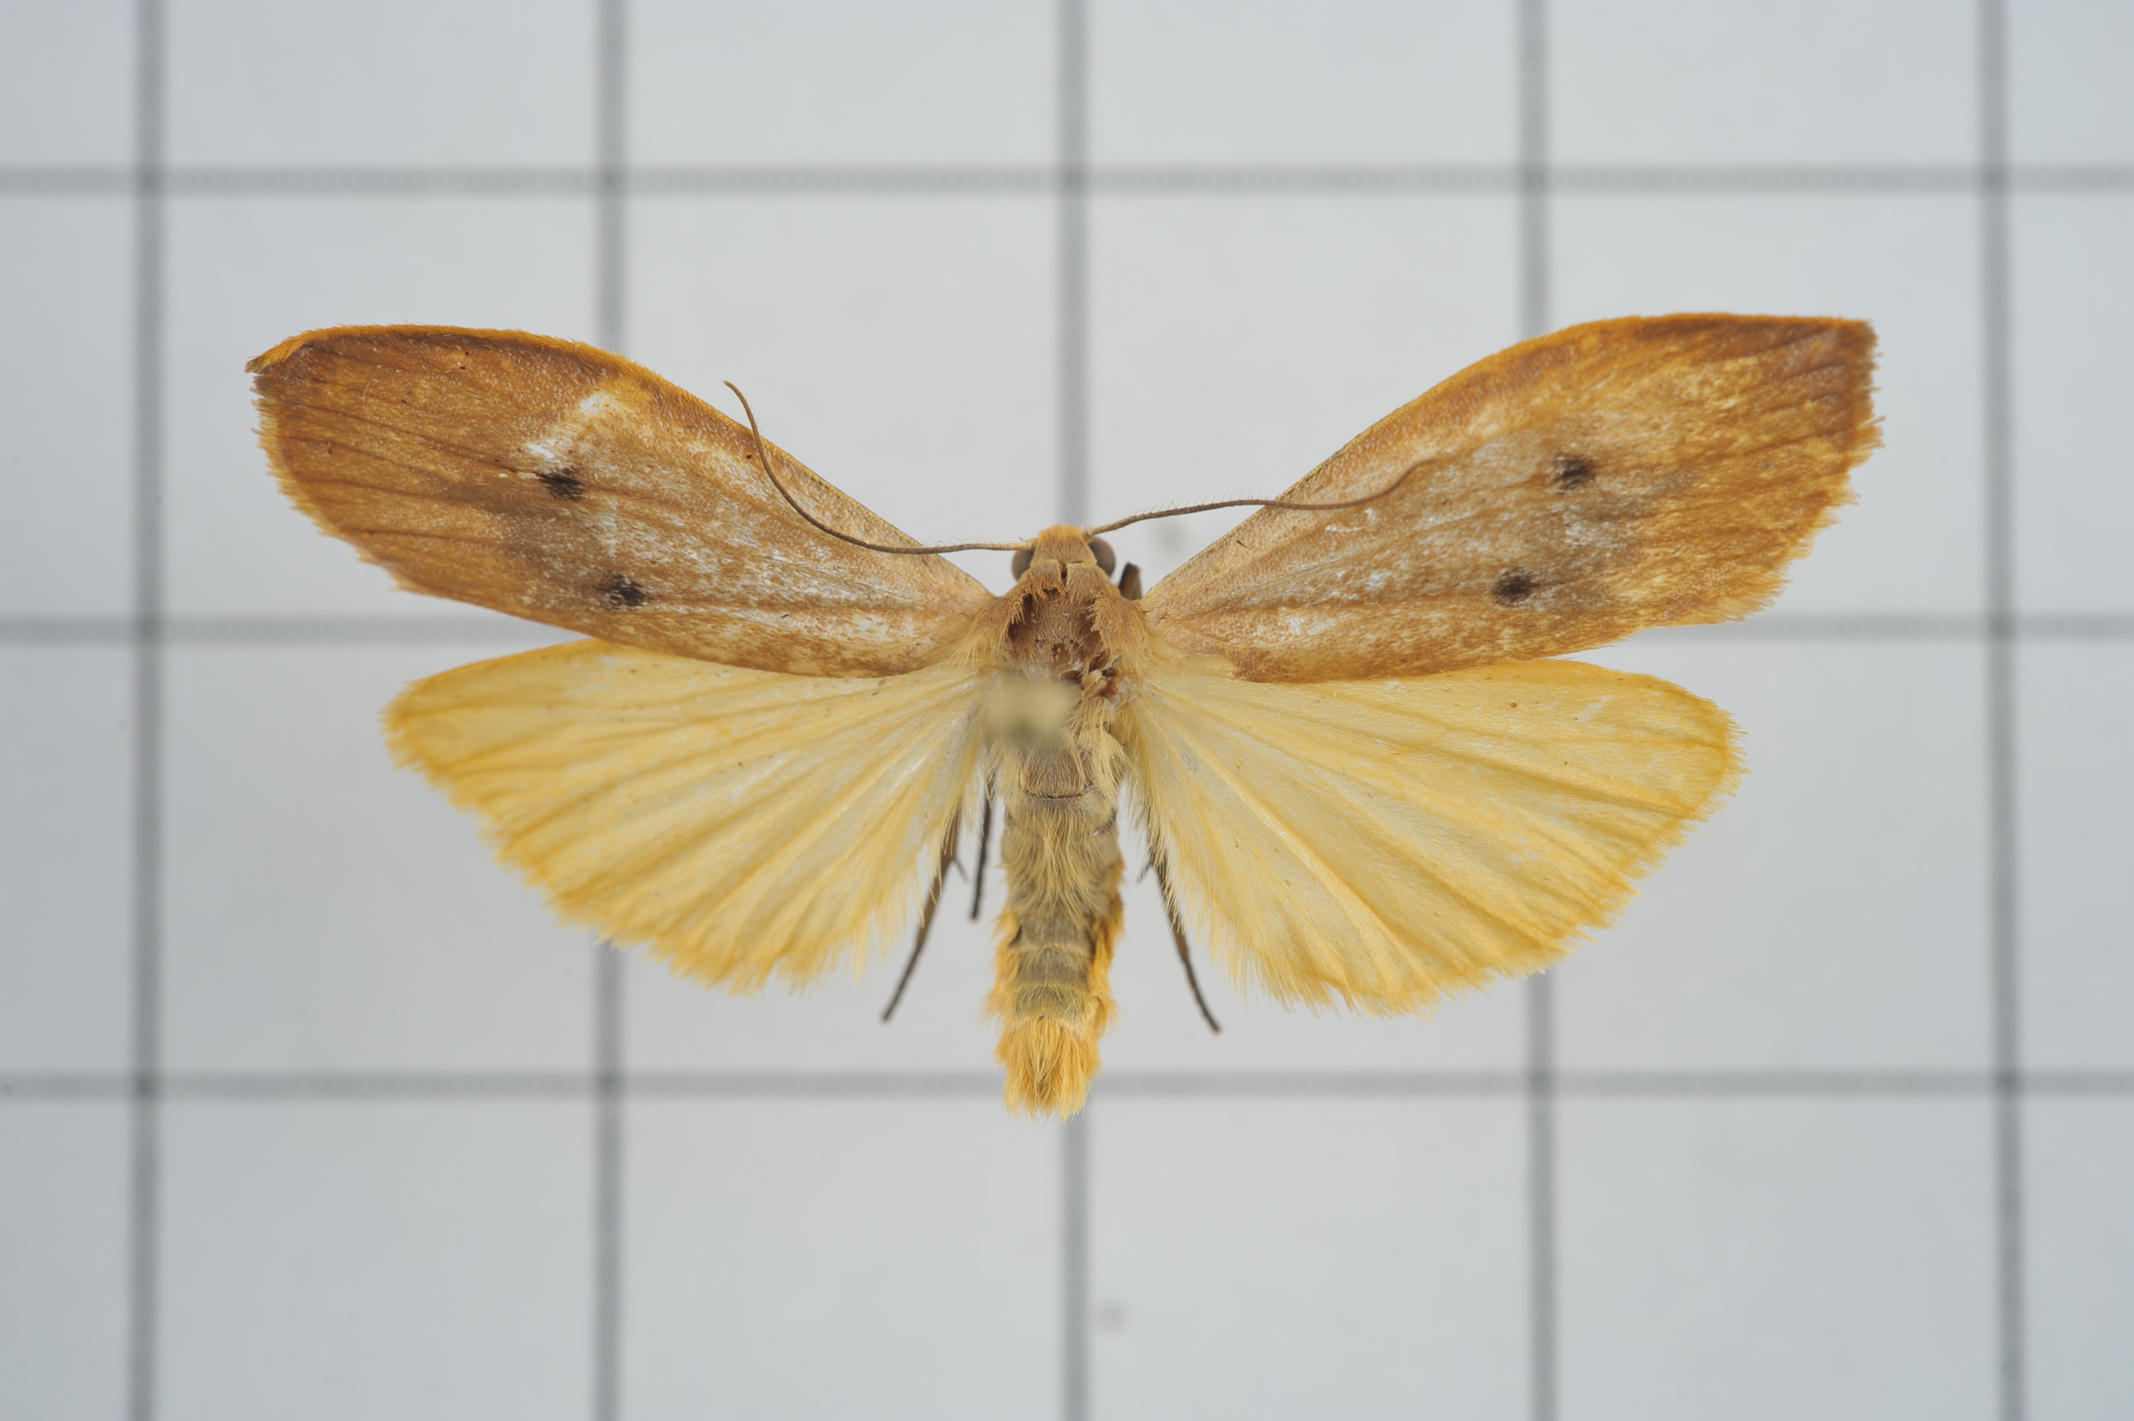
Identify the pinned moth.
Manulea postmaculosa
